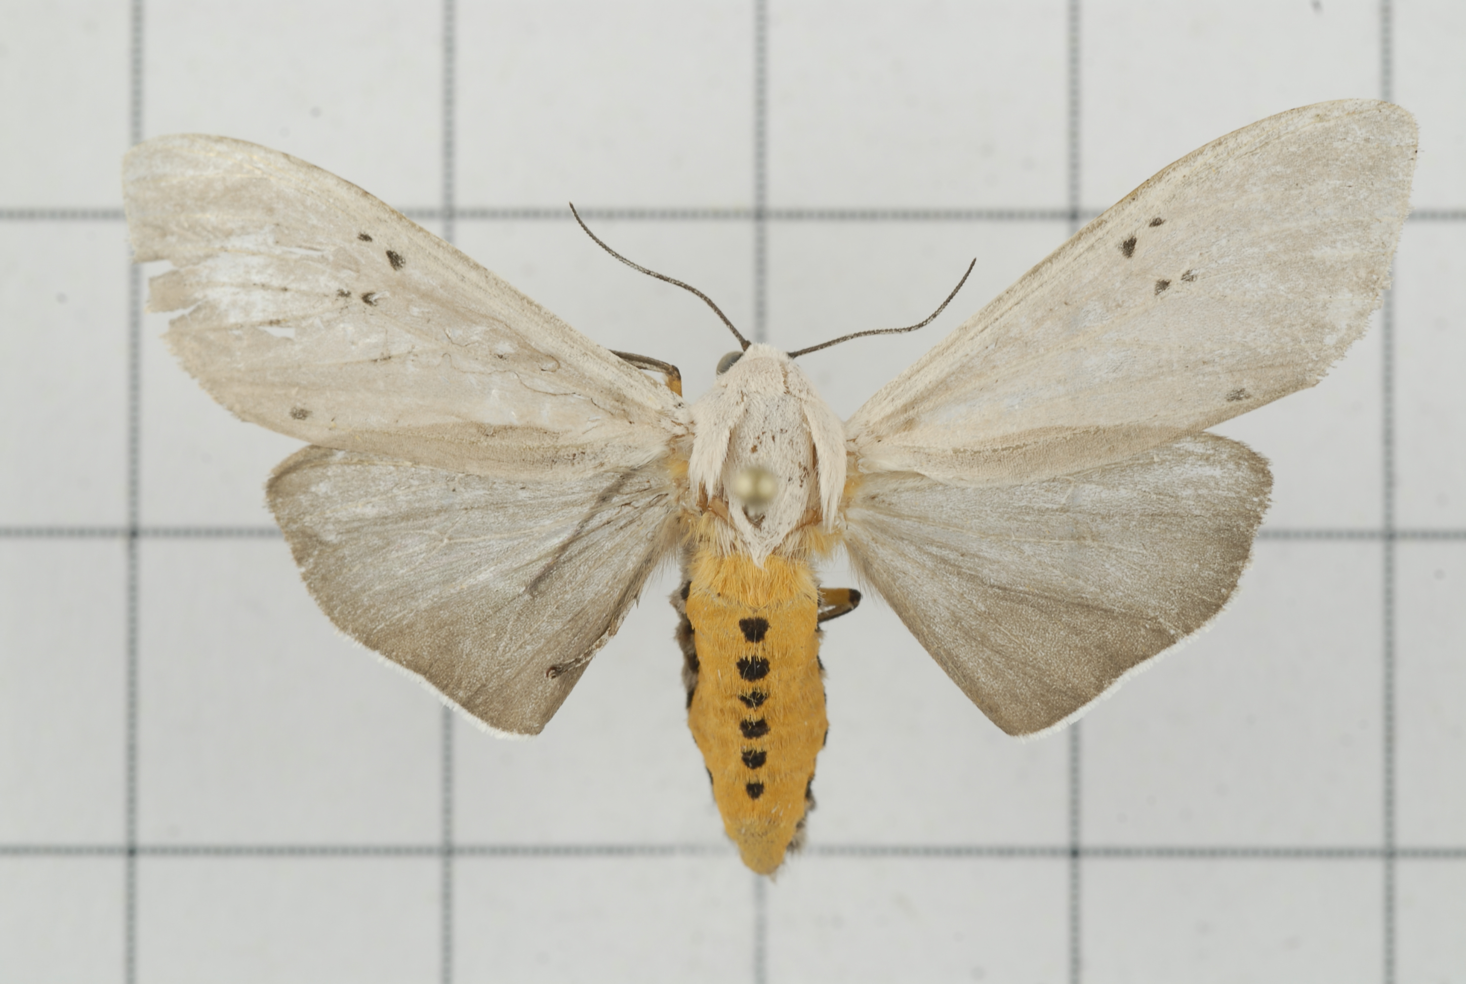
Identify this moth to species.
Creatonotos transiens koni
